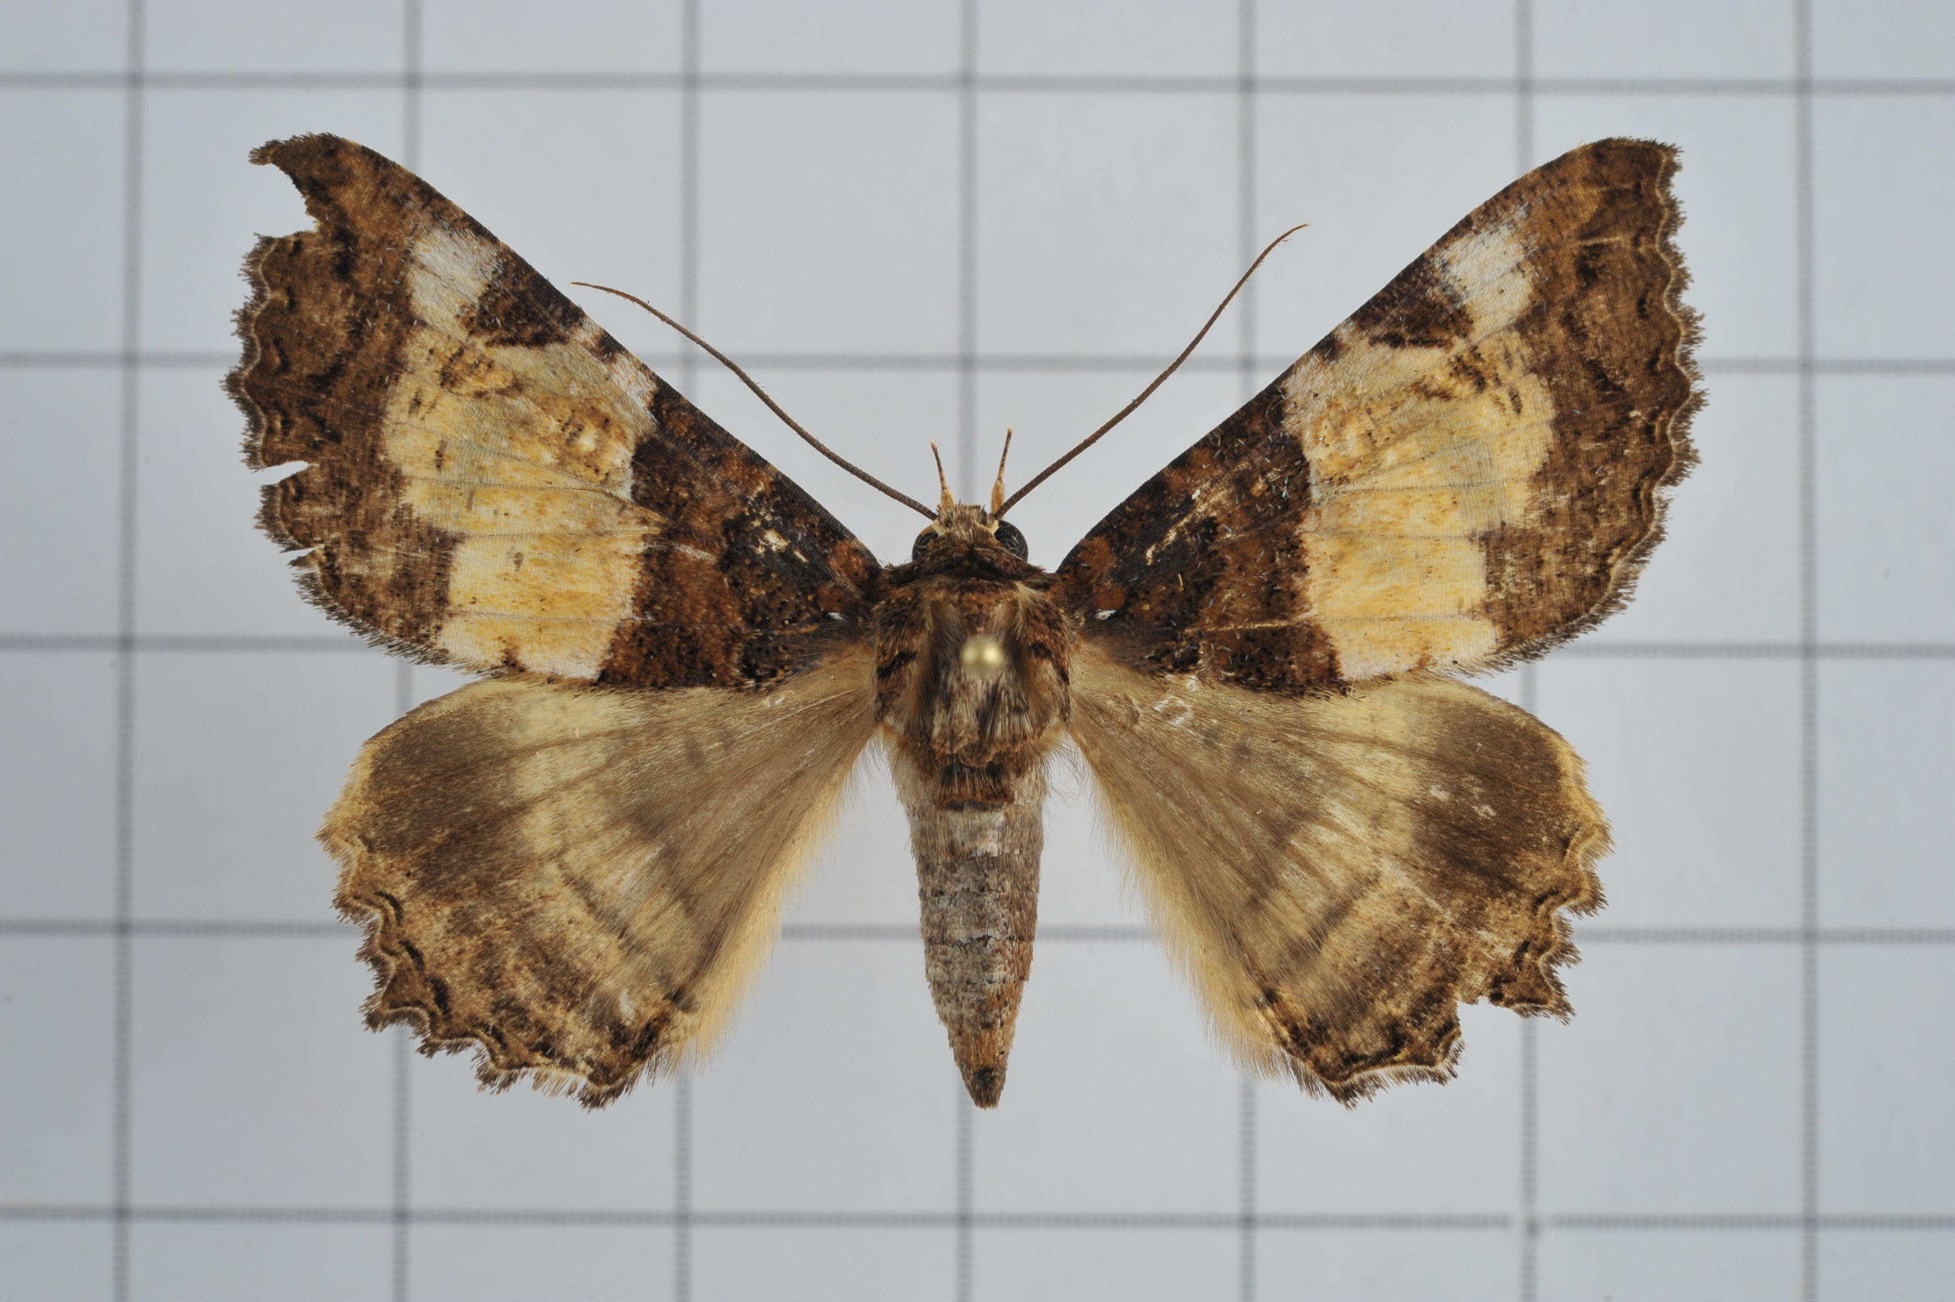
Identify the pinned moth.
Daddala lucilla
